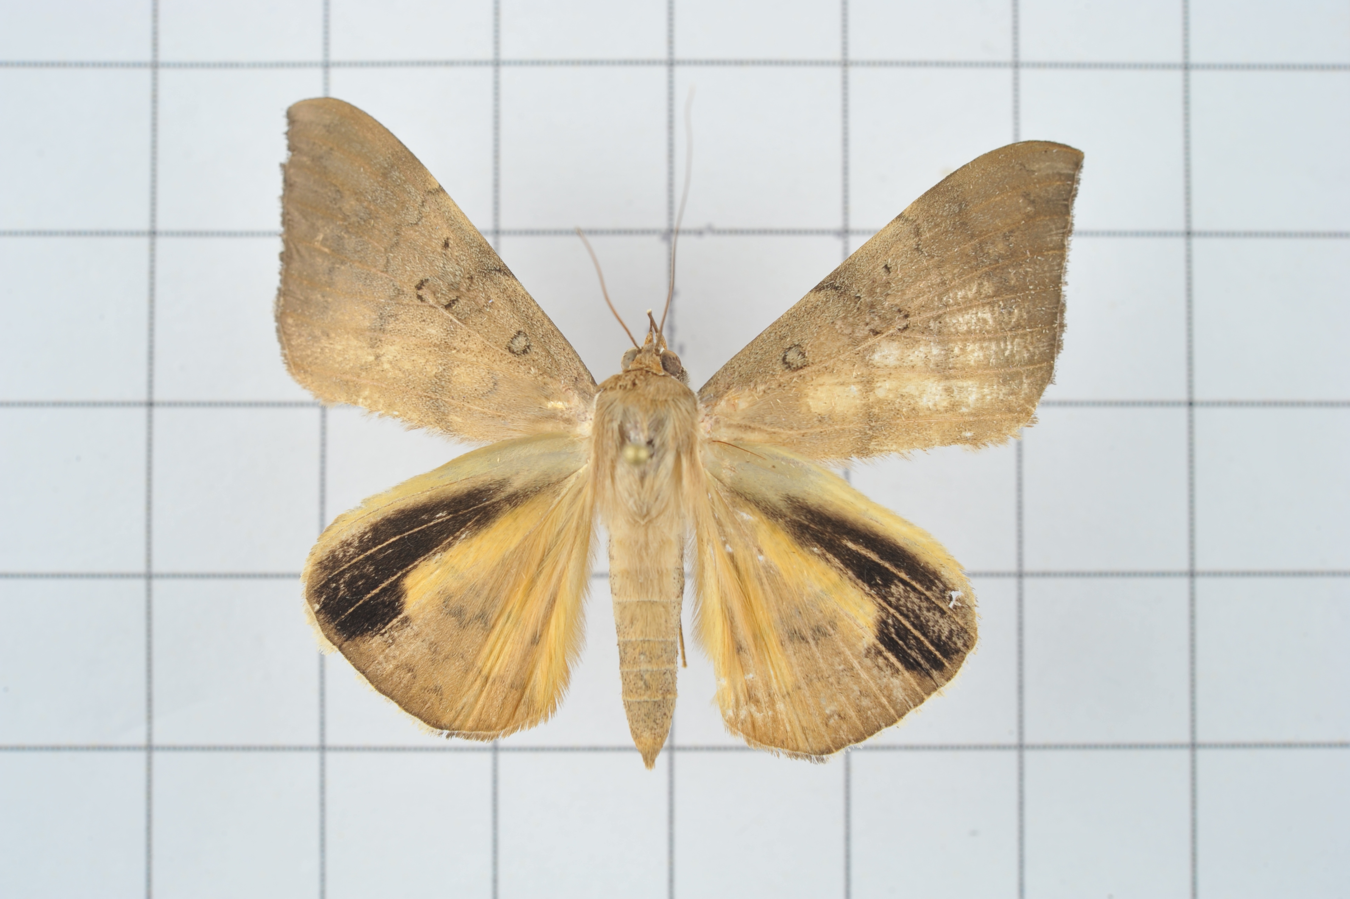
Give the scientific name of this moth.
Oxyodes scrobiculata
